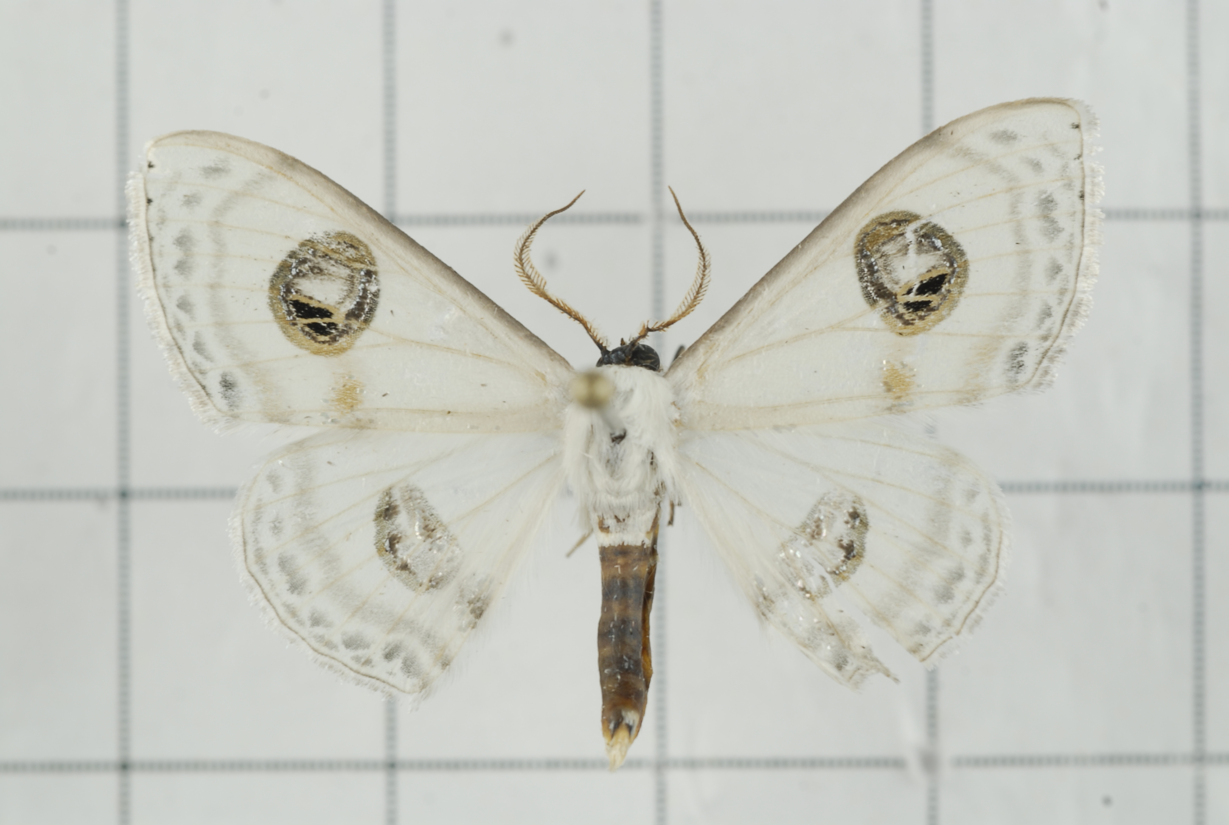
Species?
Problepsis albidior matsumurai
